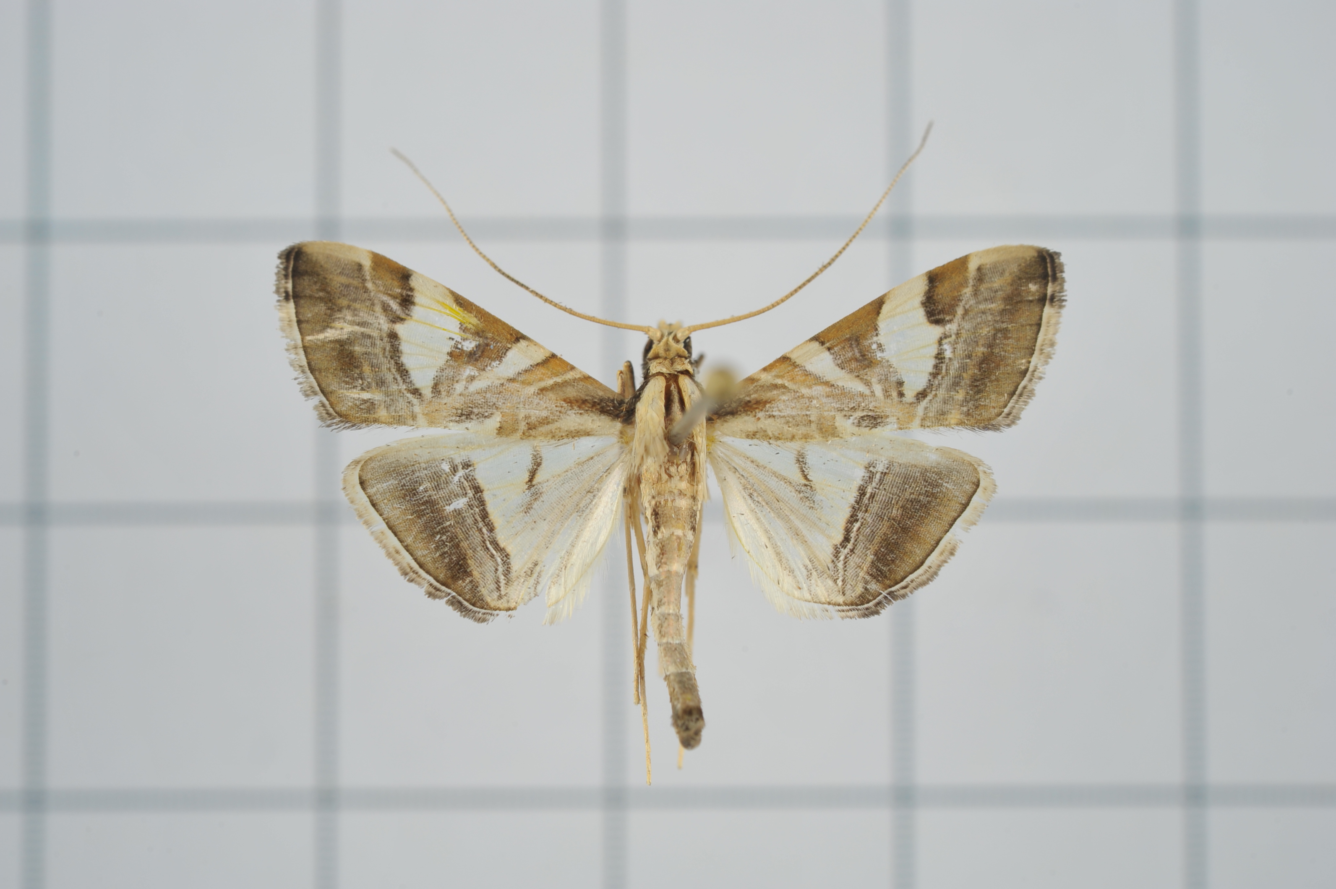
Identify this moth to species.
Agrioglypta itysalis
